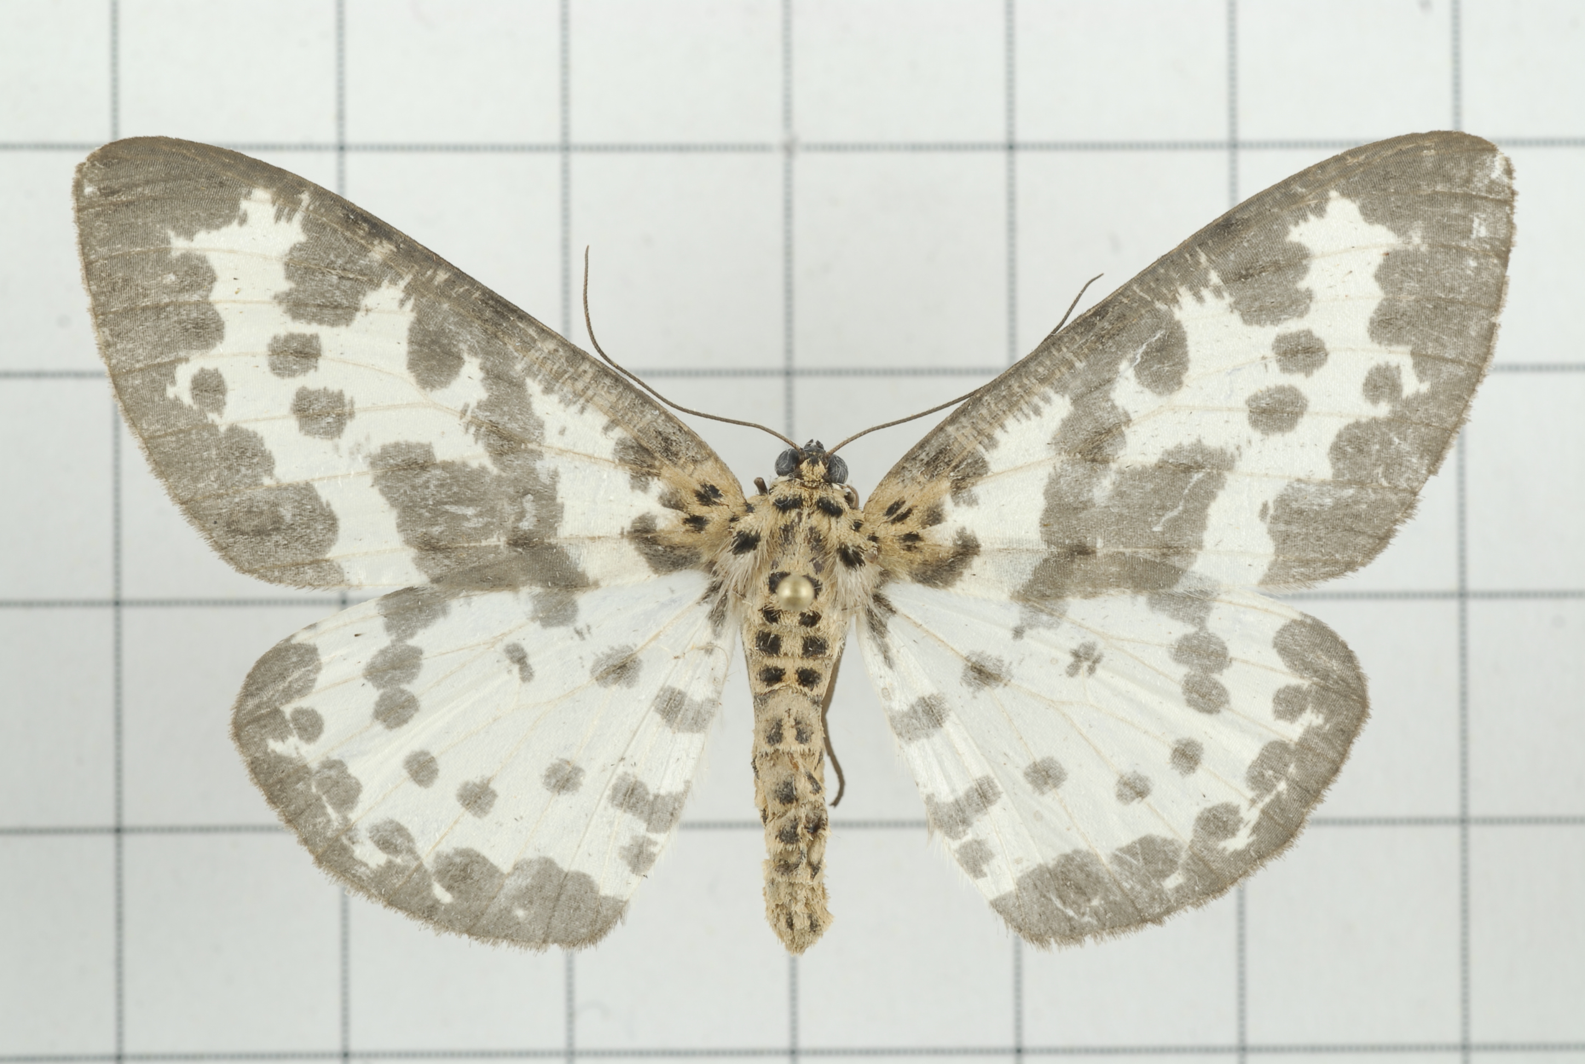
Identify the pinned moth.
Percnia longitermen
